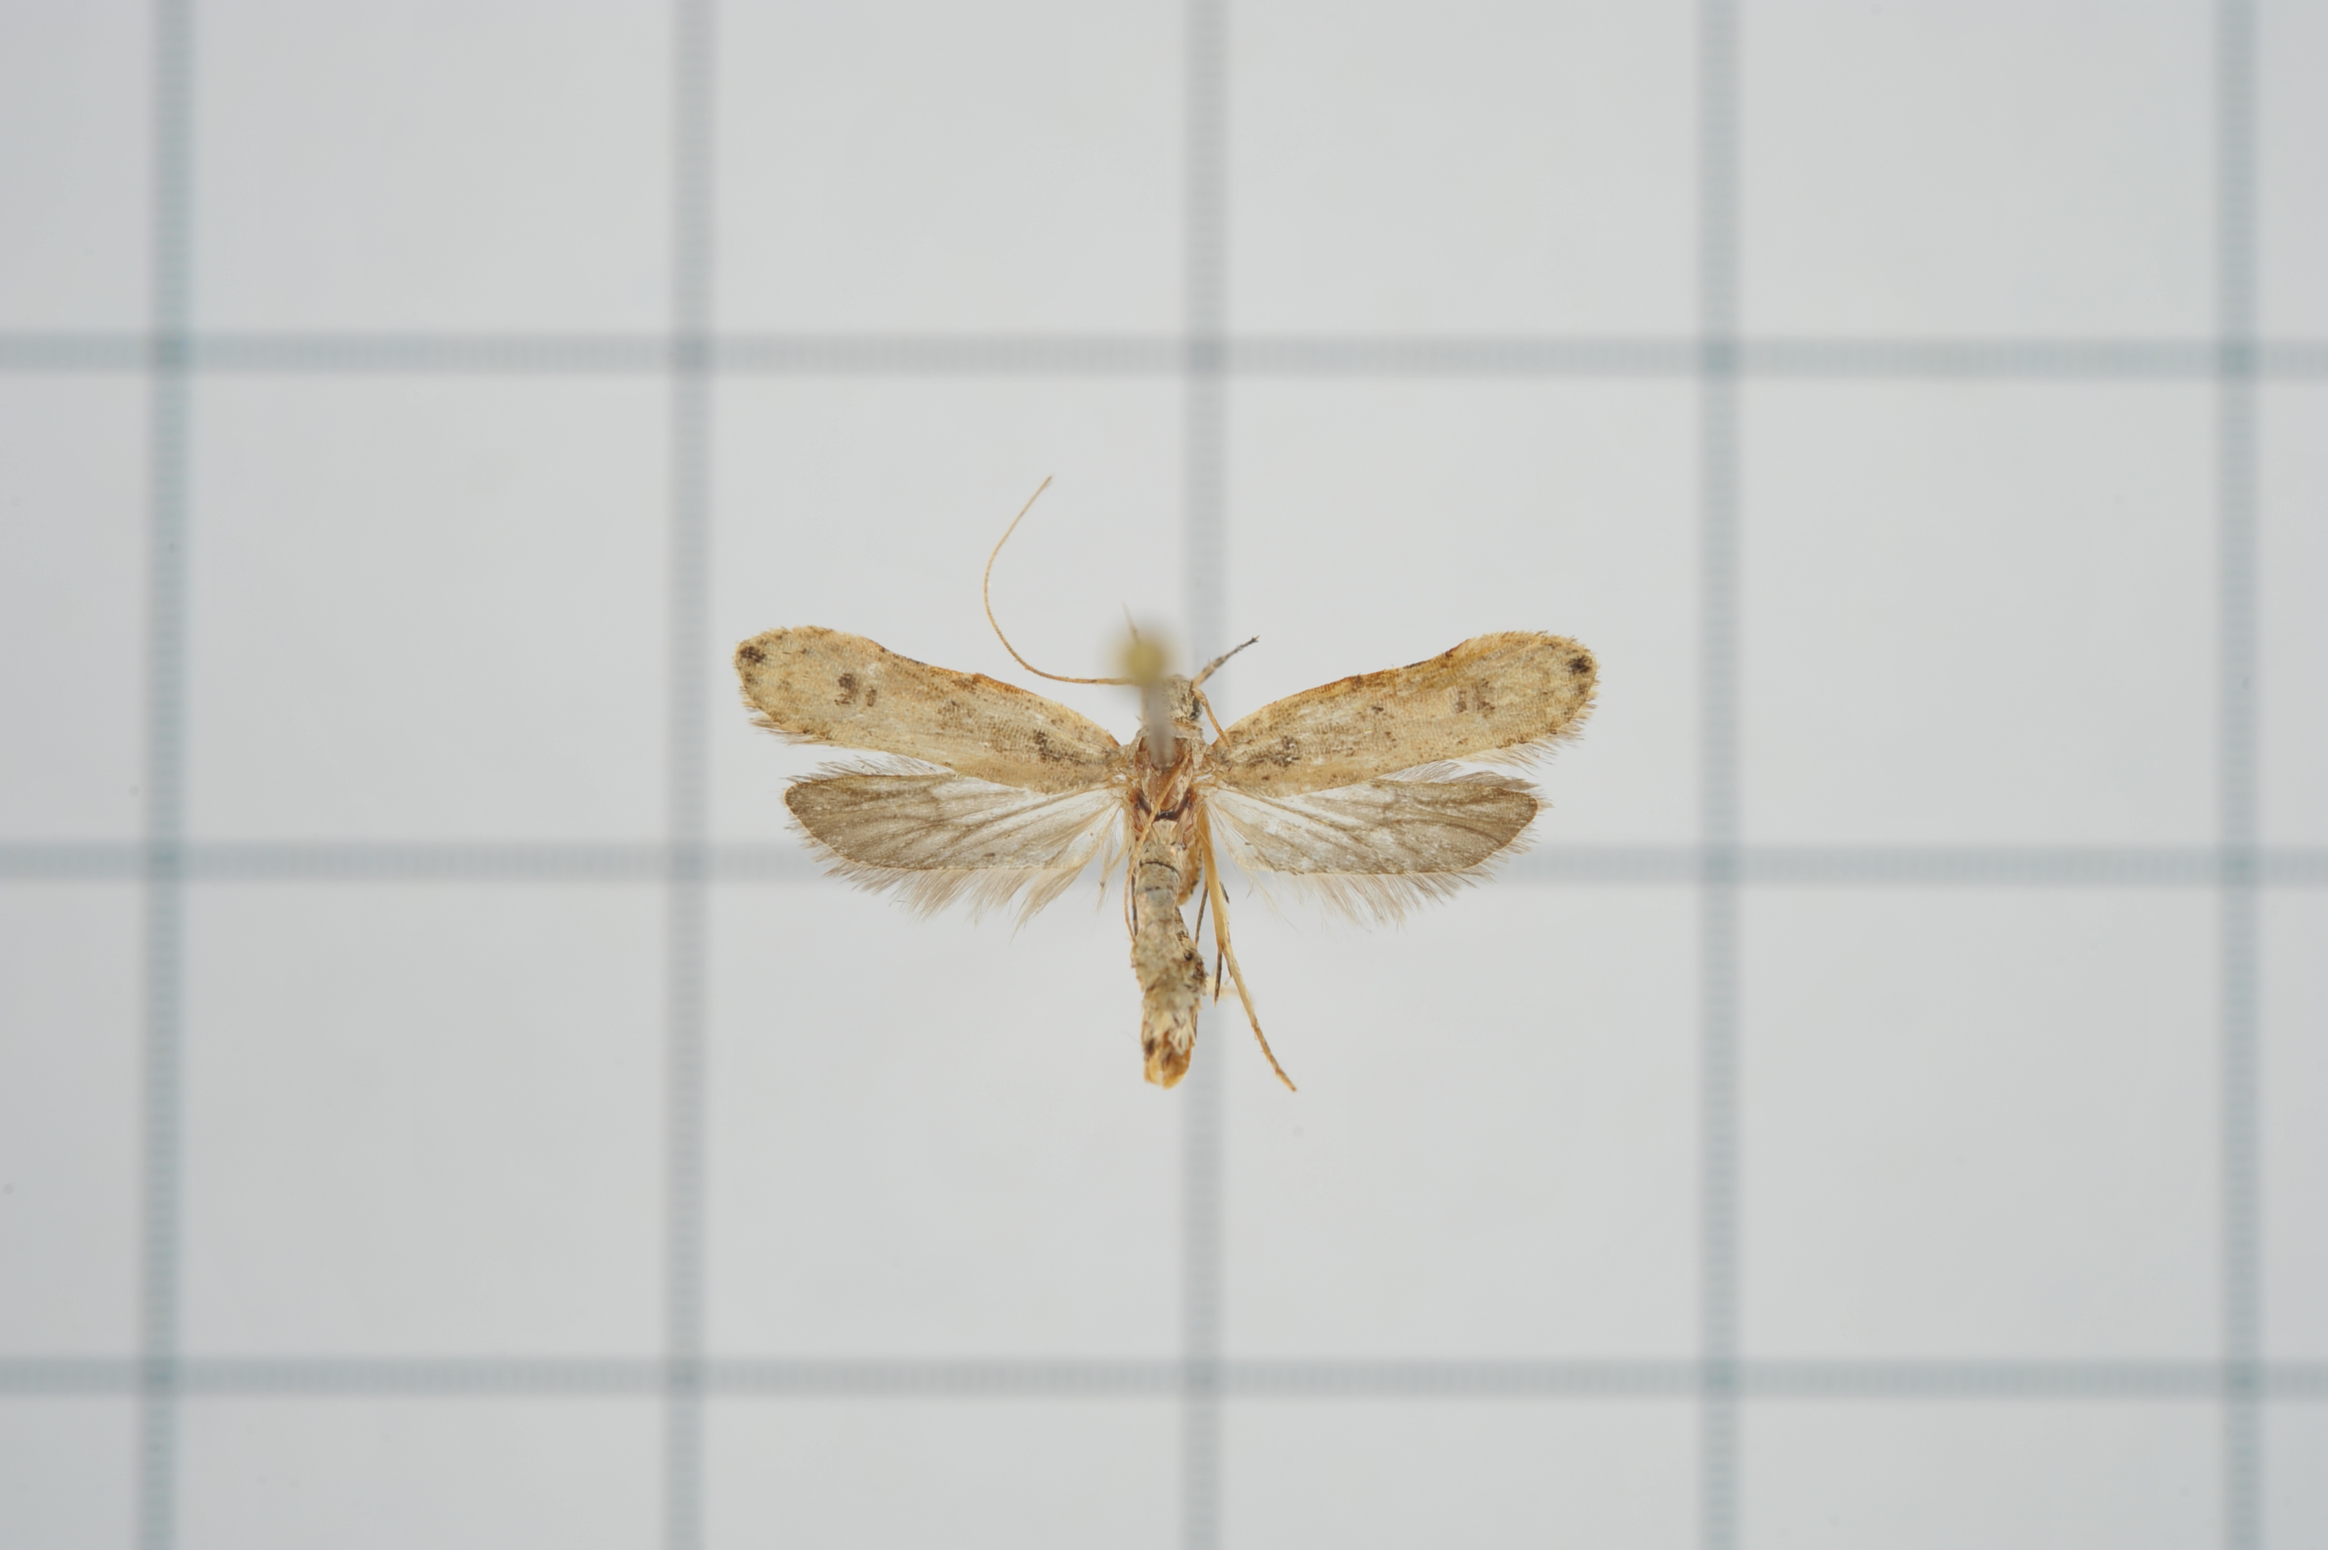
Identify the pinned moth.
Tituacia gracilis
